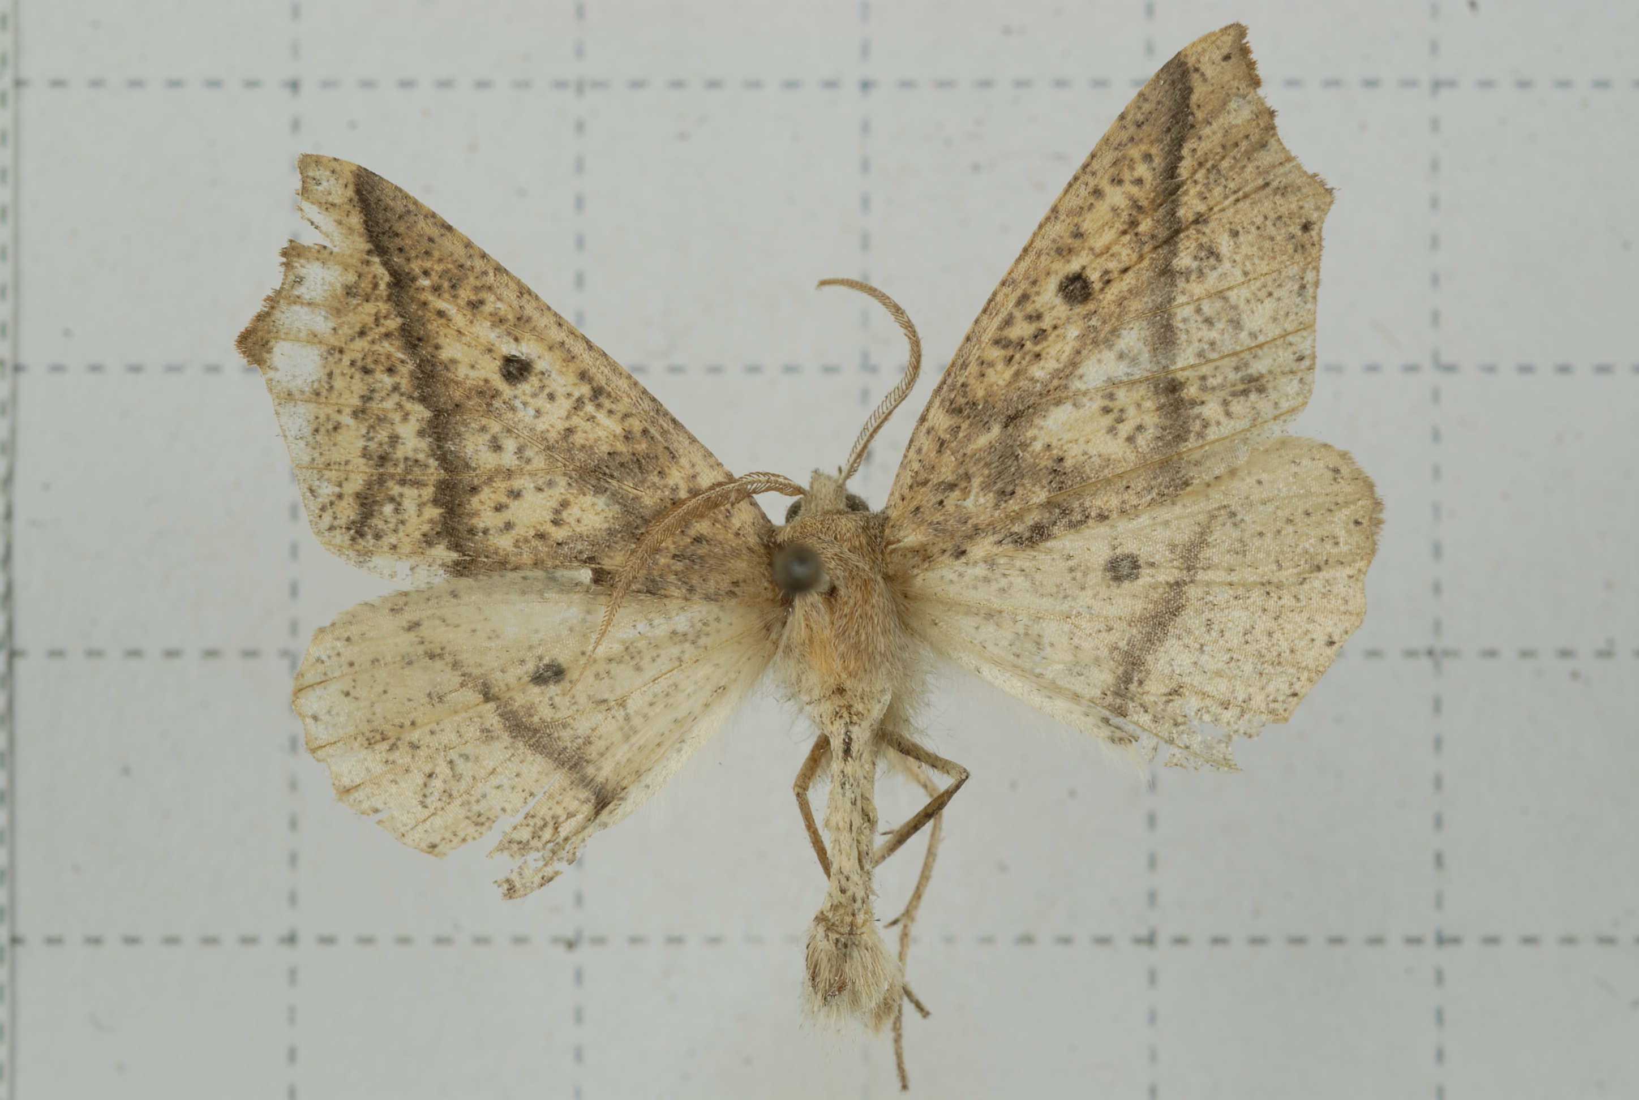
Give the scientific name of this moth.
Odontopera albiguttulata
